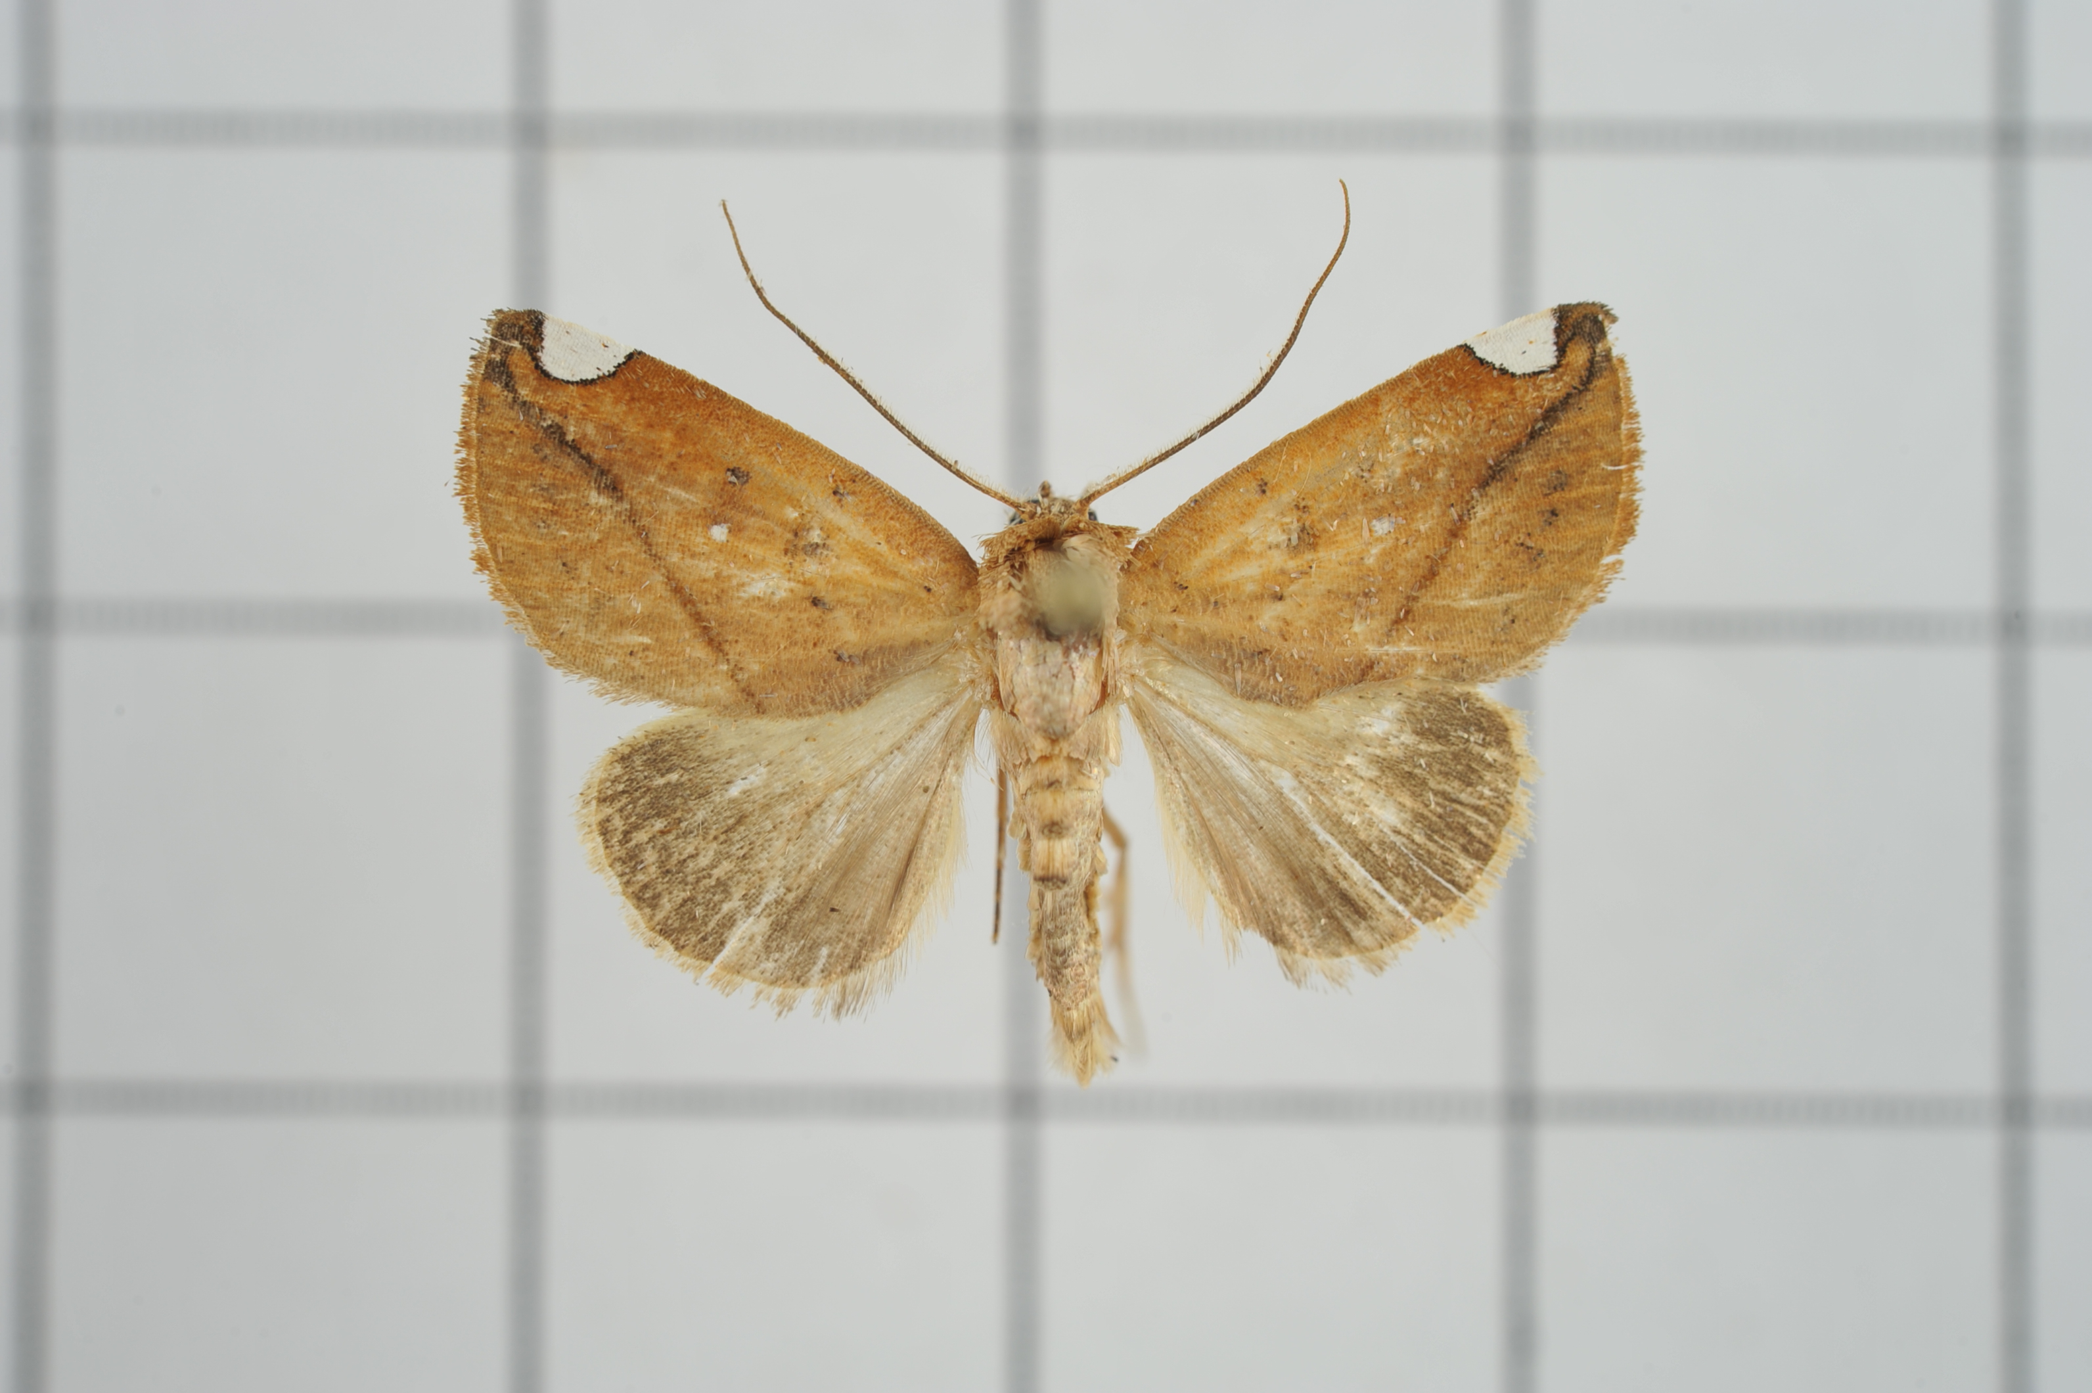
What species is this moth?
Negeta contrariata
